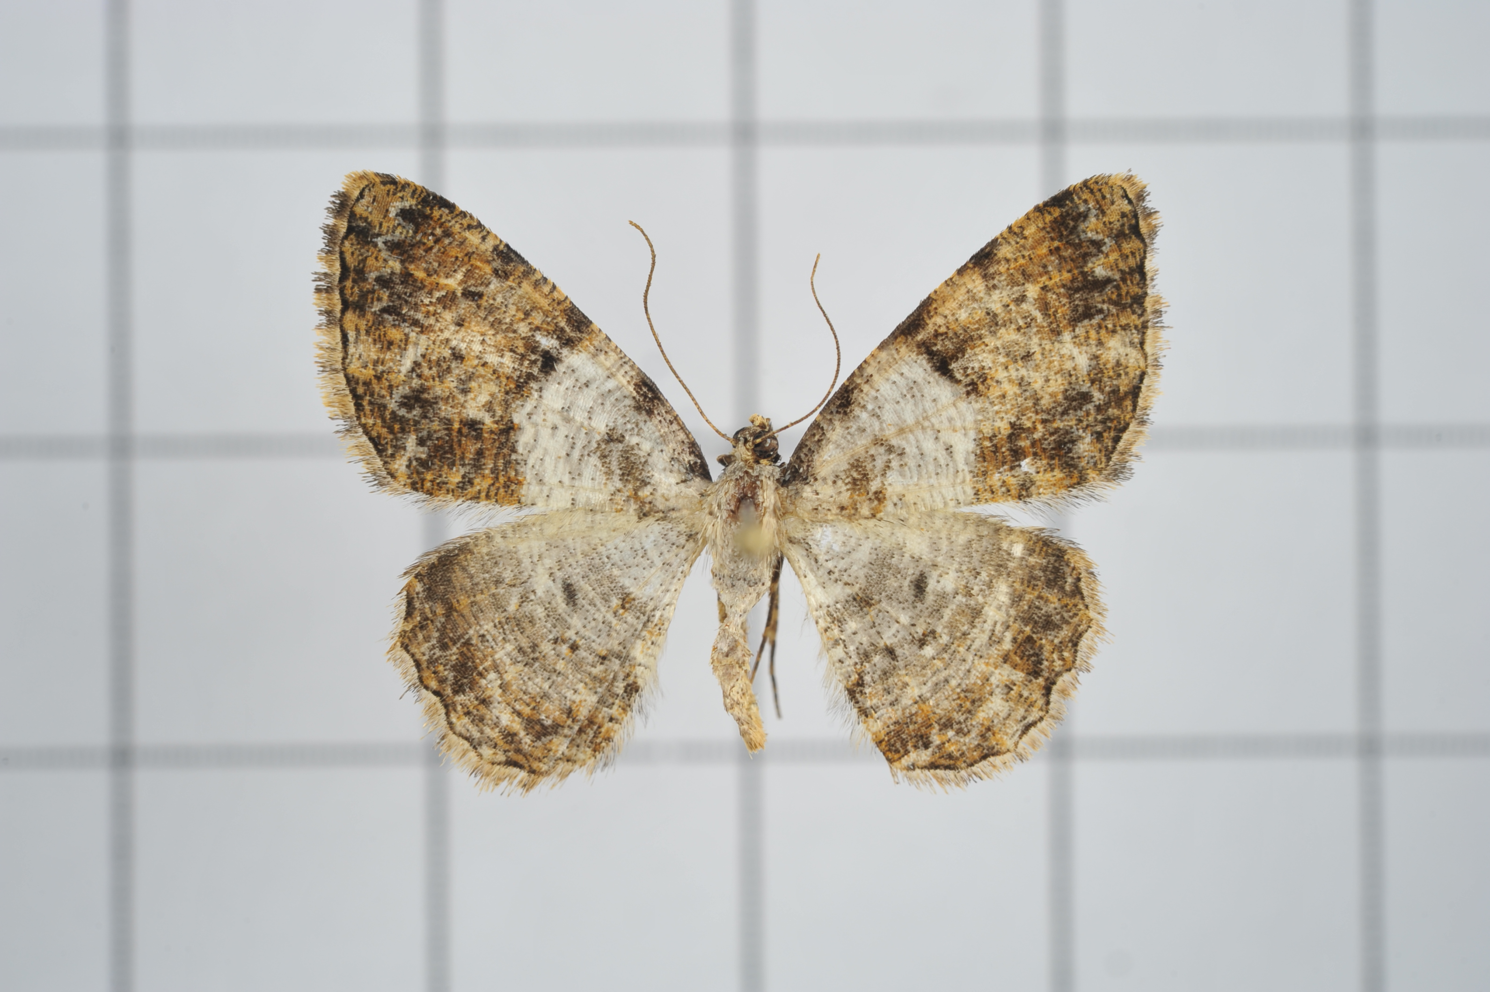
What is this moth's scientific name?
Psilalcis albibasis
